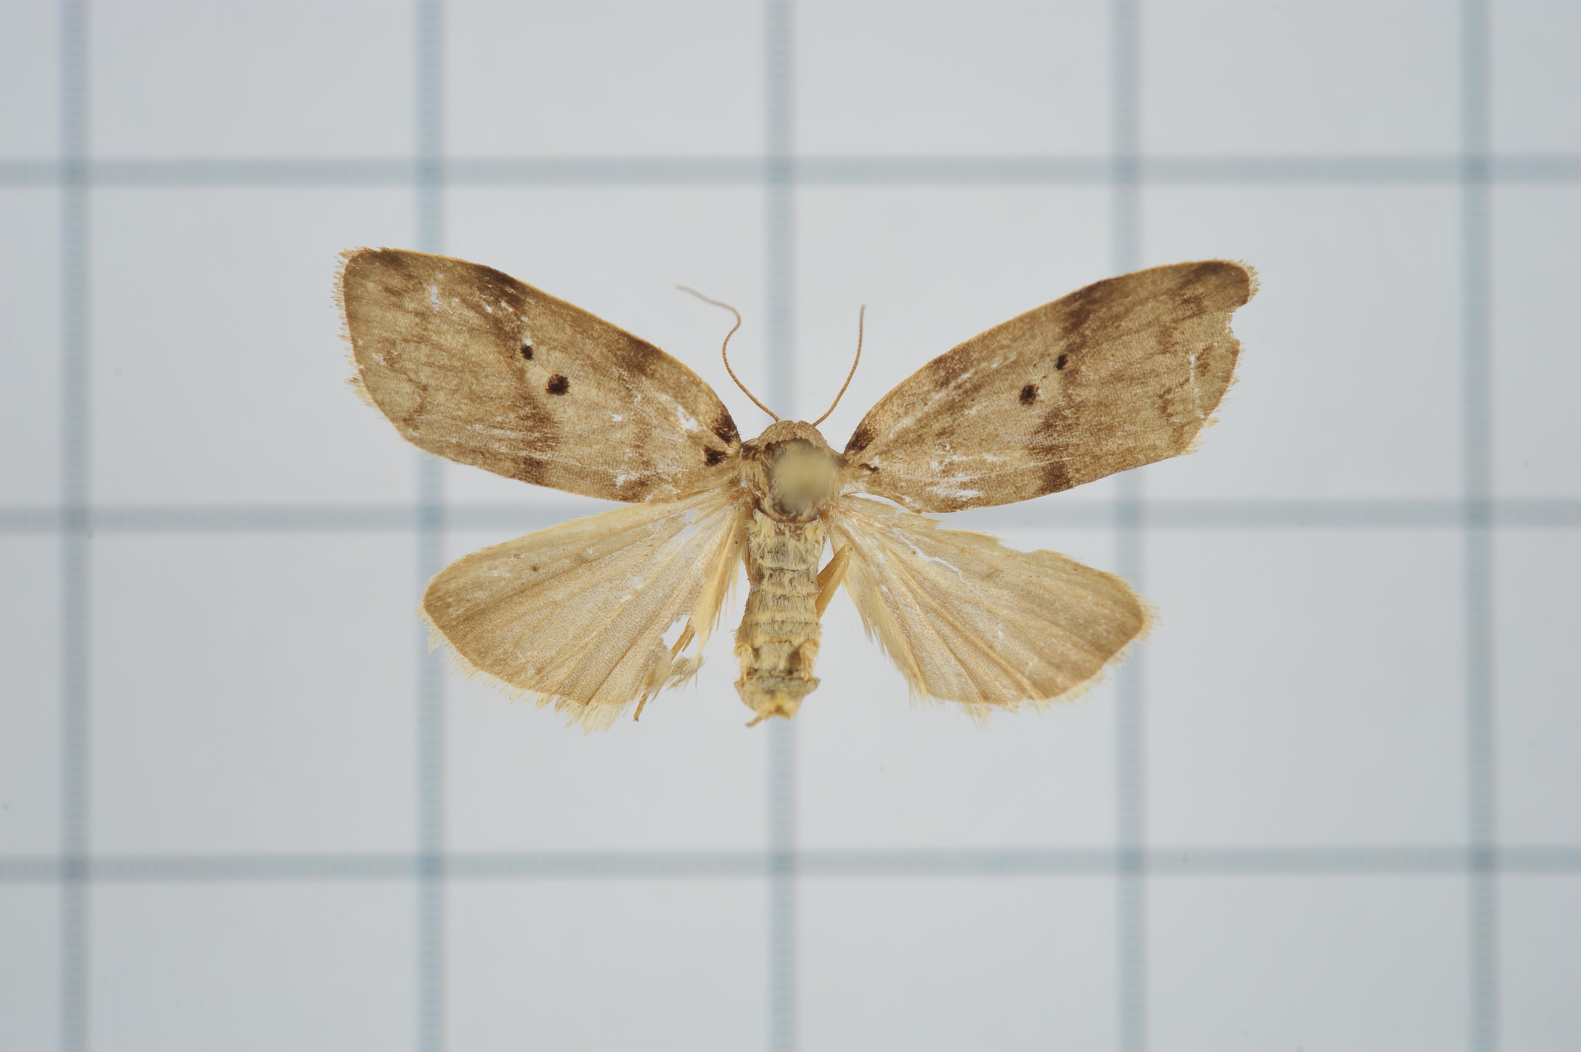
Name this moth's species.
Eugoa cernyi
